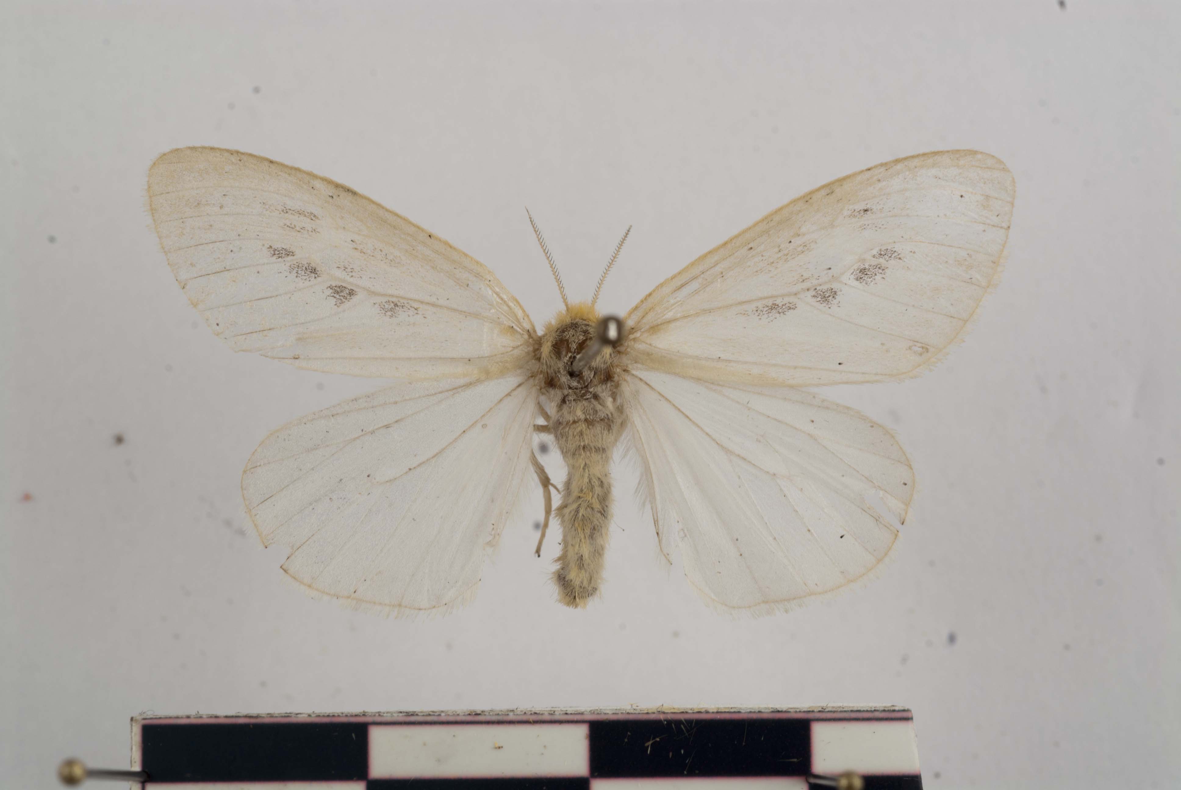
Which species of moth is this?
Pantana ochripalpis
